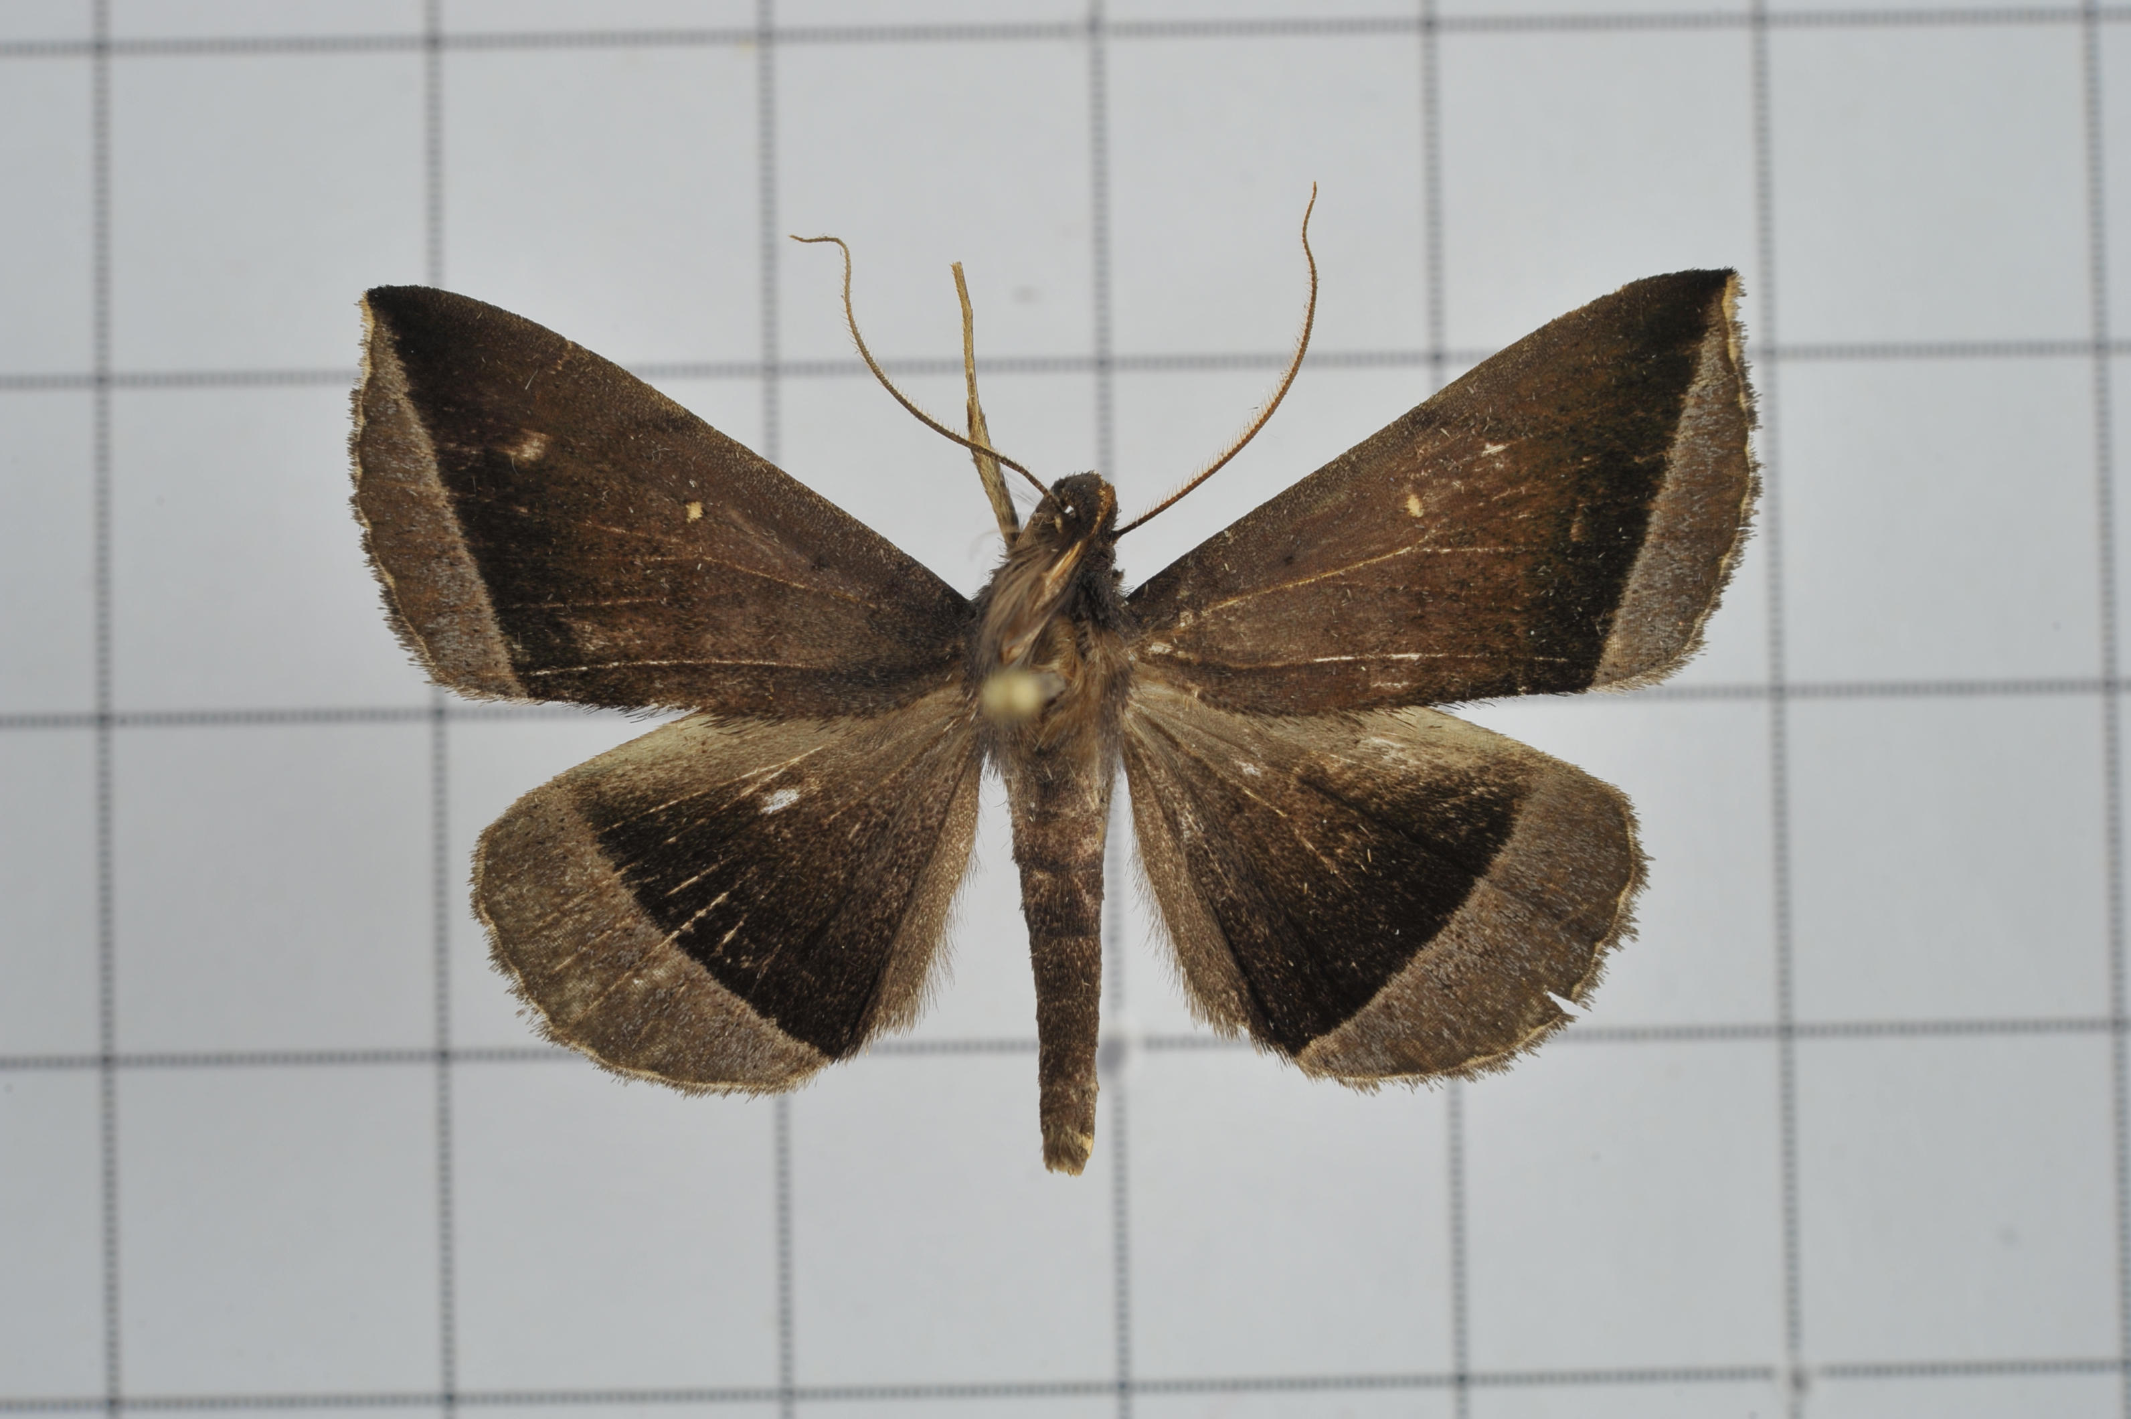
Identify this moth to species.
Hadennia hisbonalis
